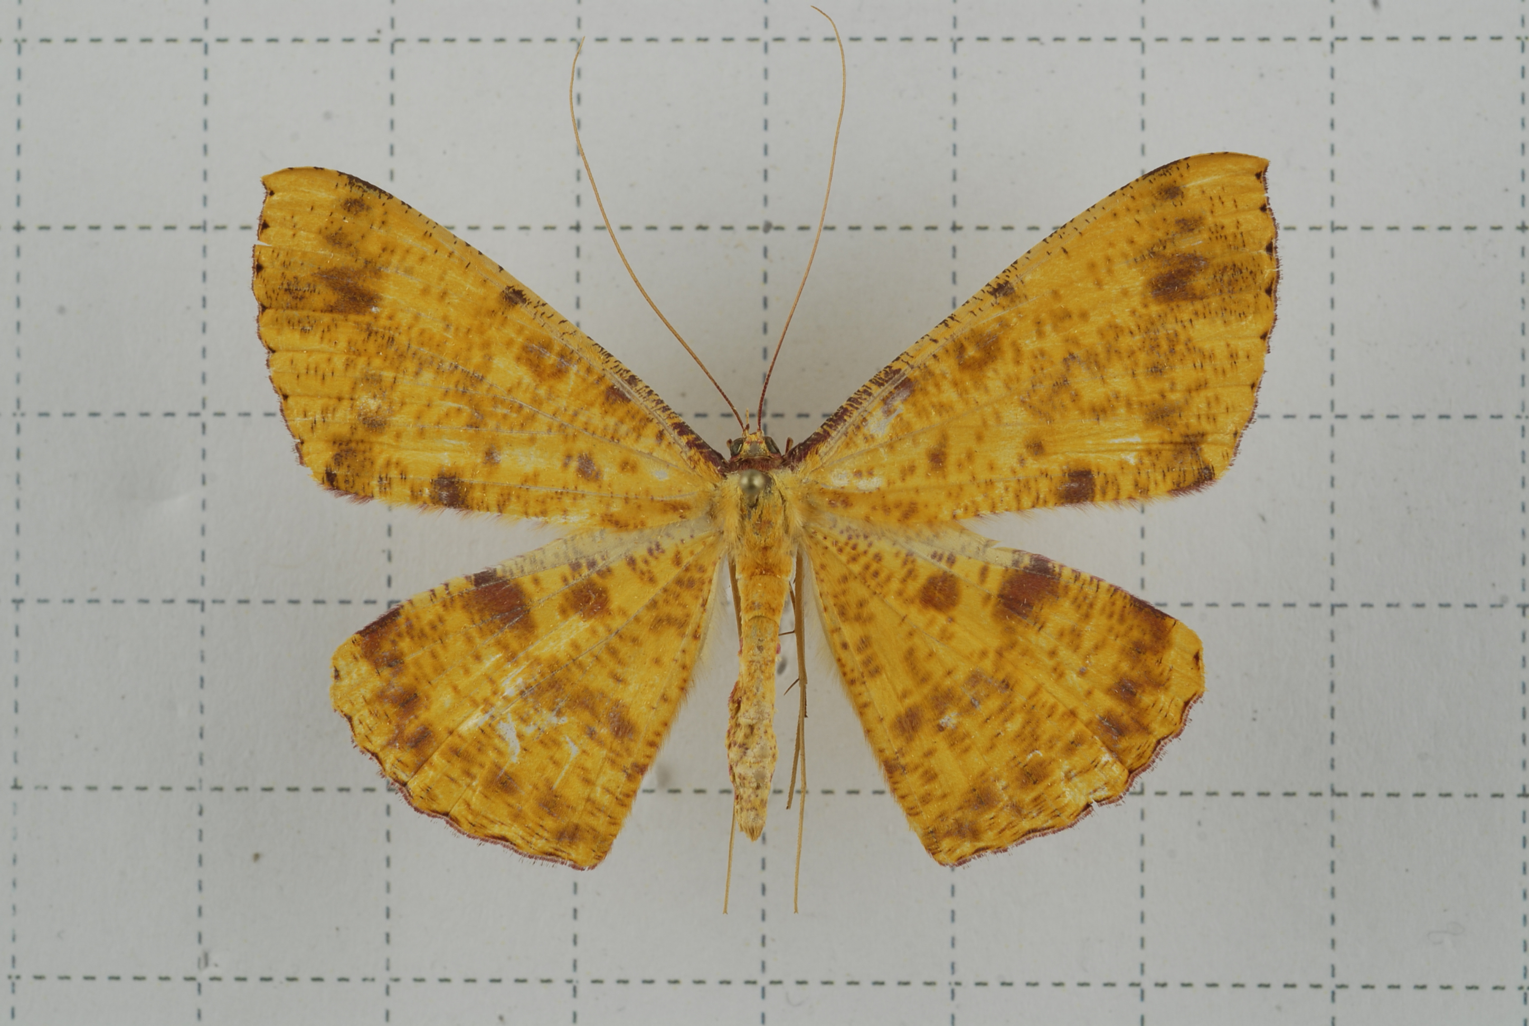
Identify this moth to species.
Eumelea ludovicata ludovicata
